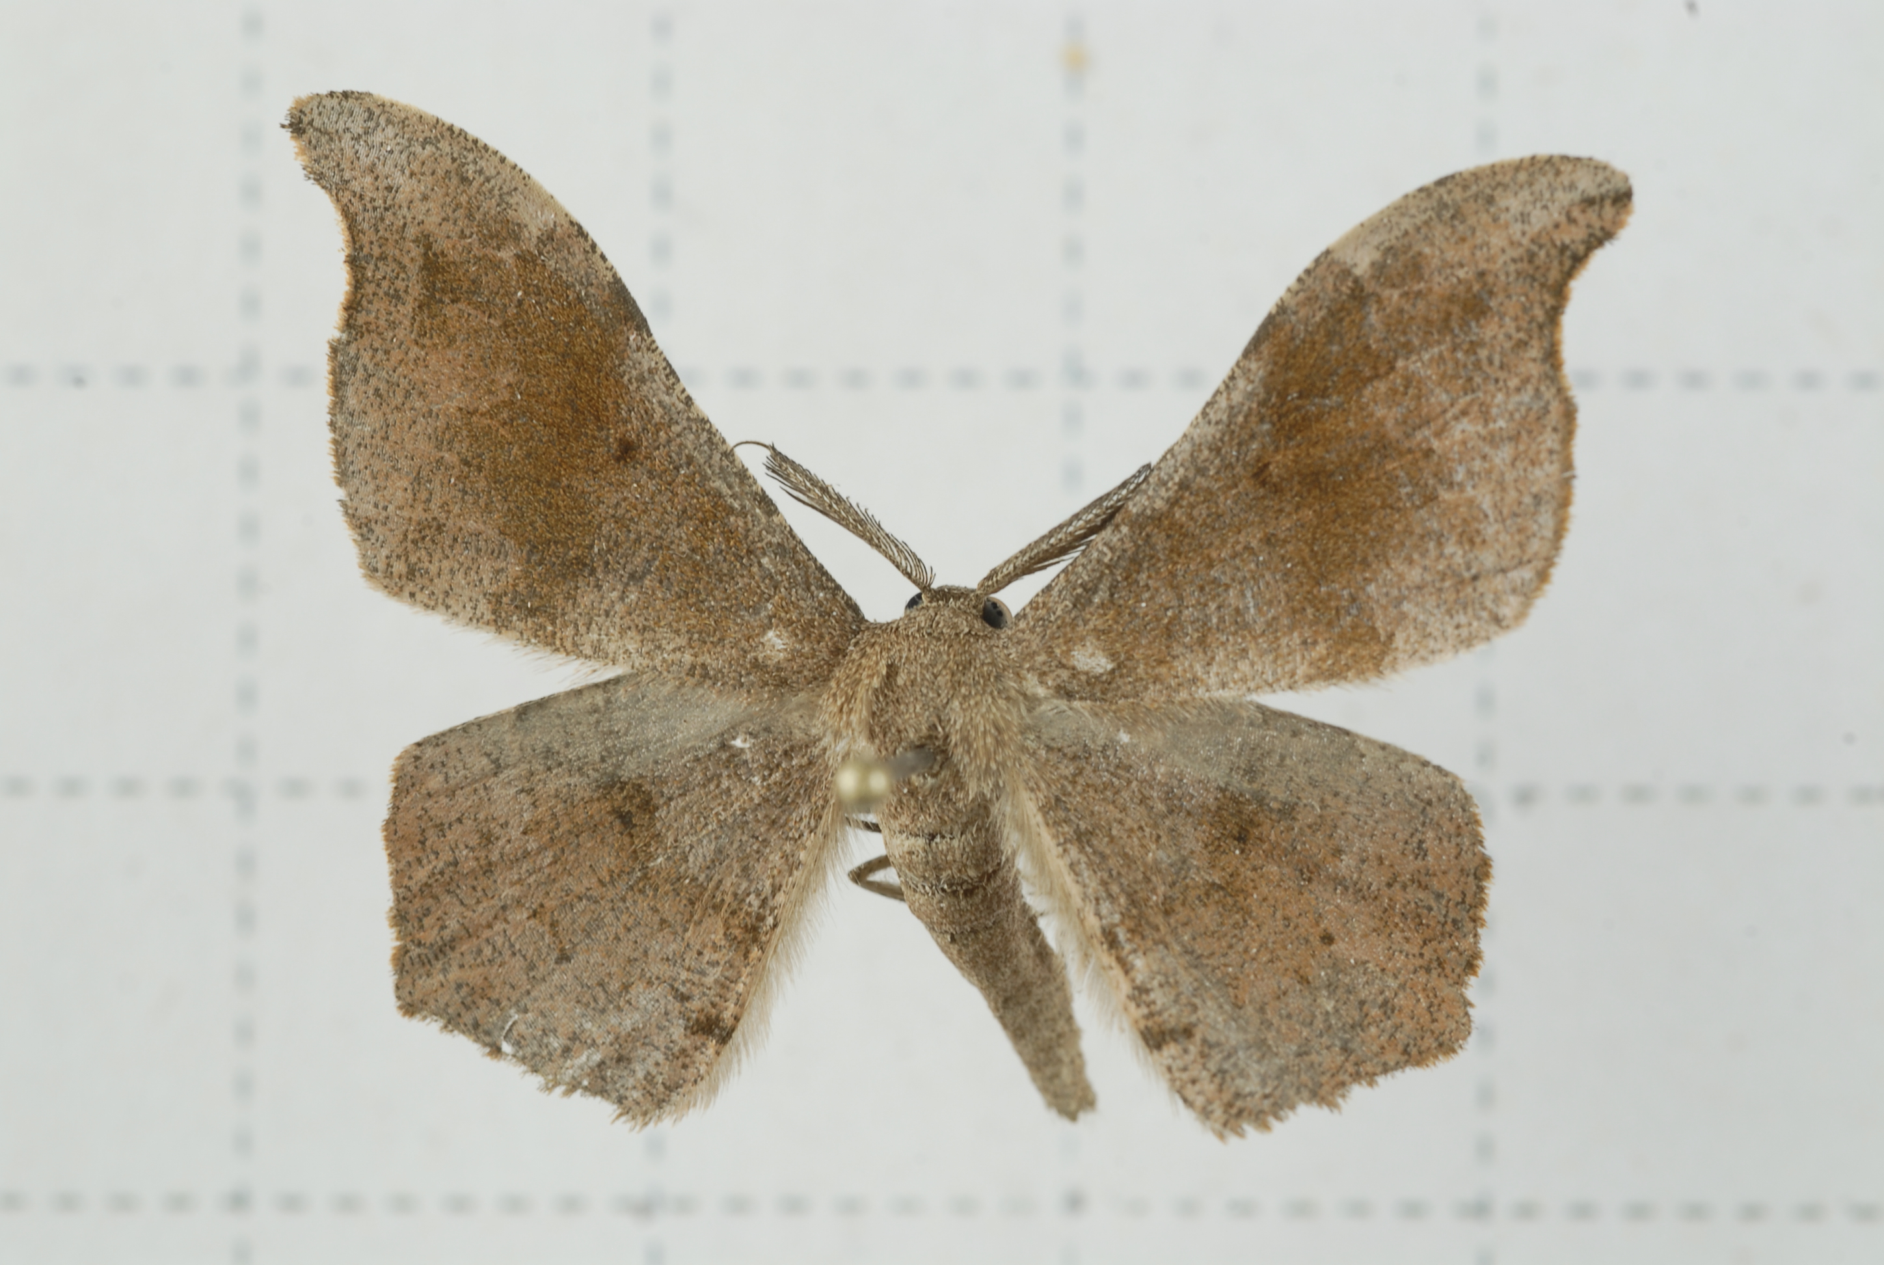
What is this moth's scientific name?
Hyposidra talaca talaca
